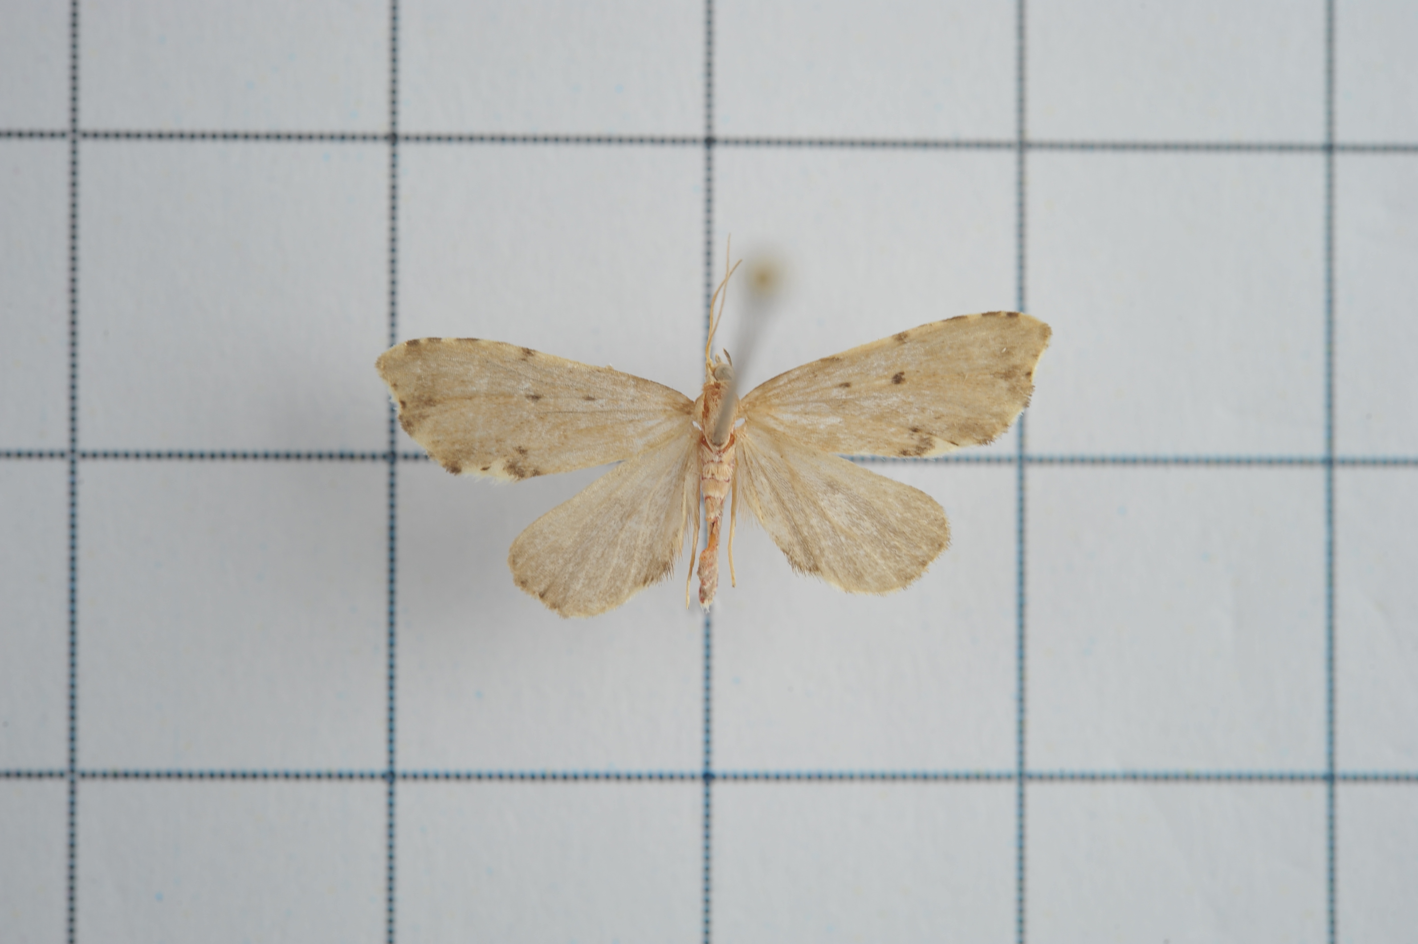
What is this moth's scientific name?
Metaemene hampsoni
